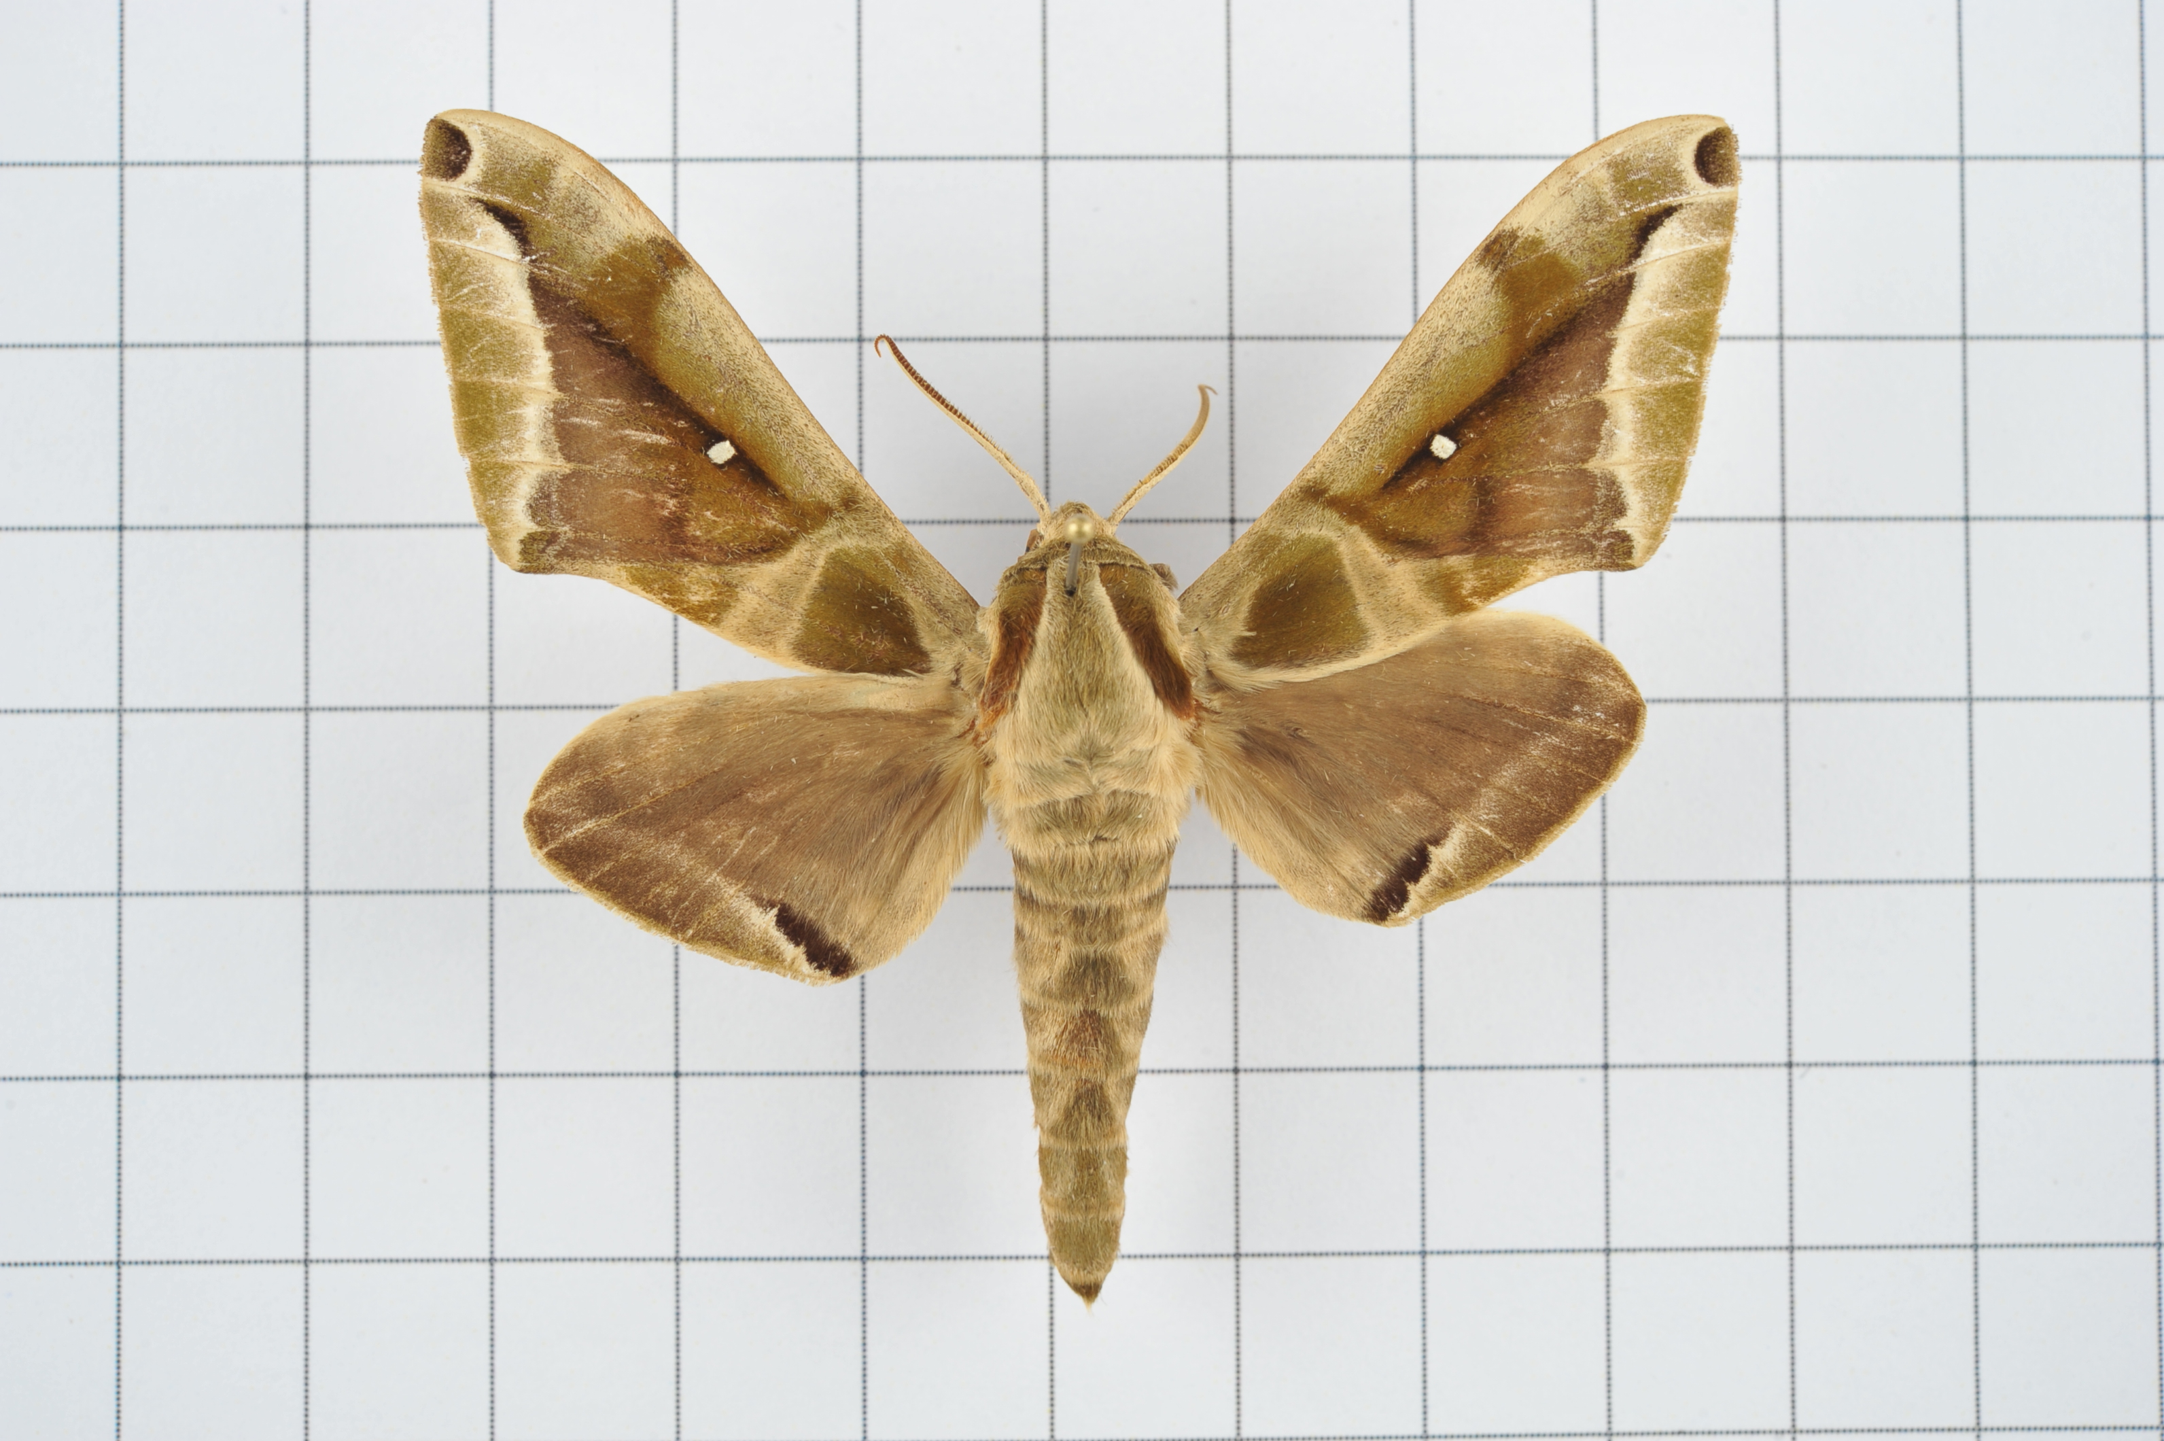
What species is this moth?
Parum colligata
